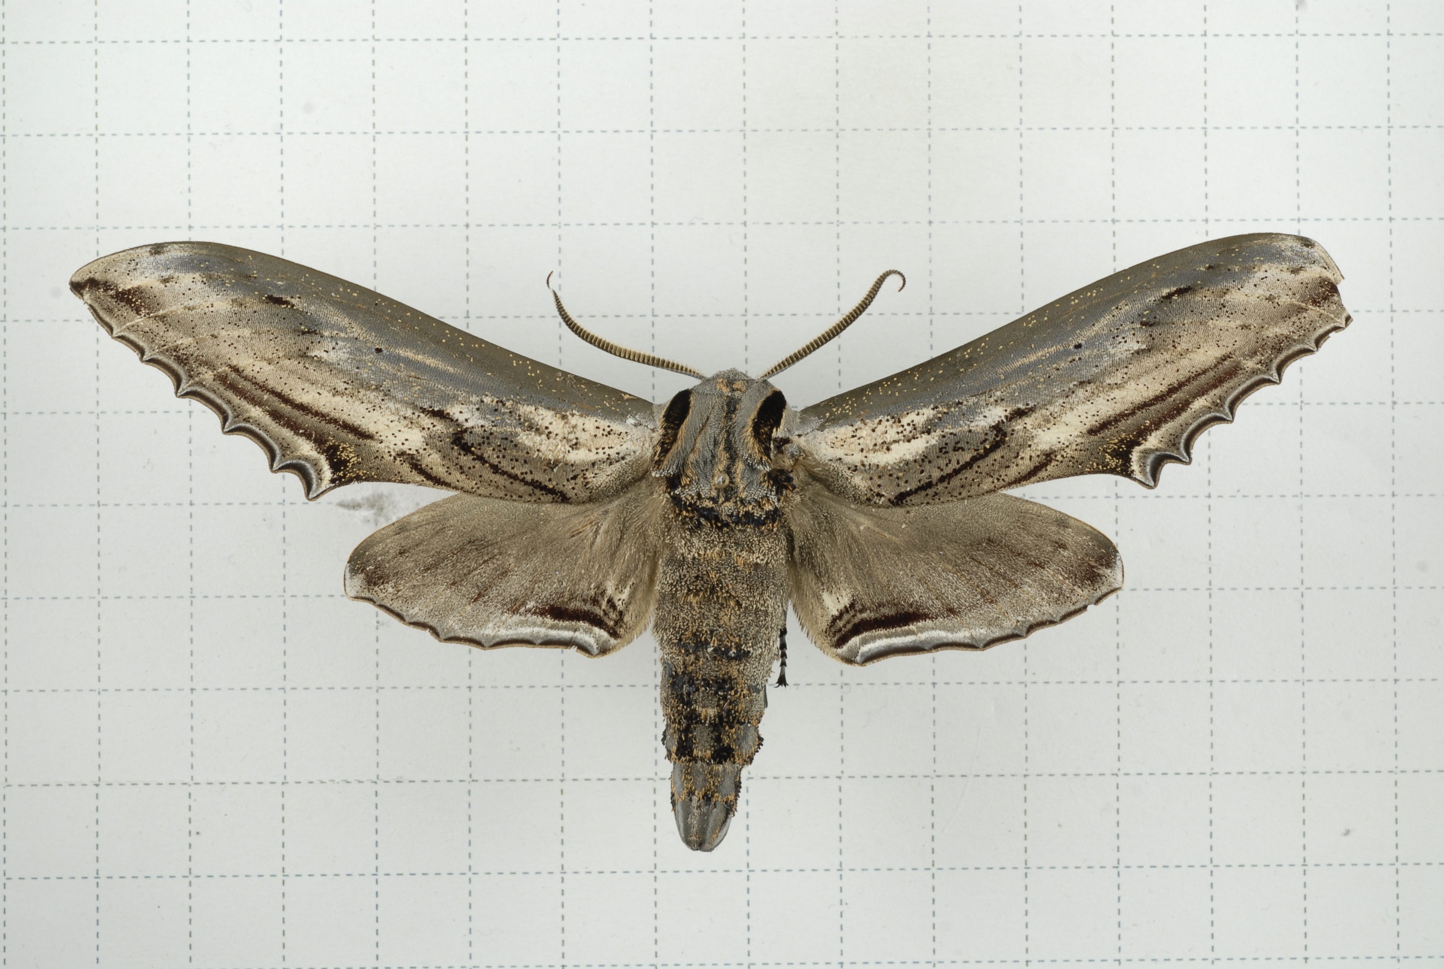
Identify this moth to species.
Langia zenzeroides formosana
